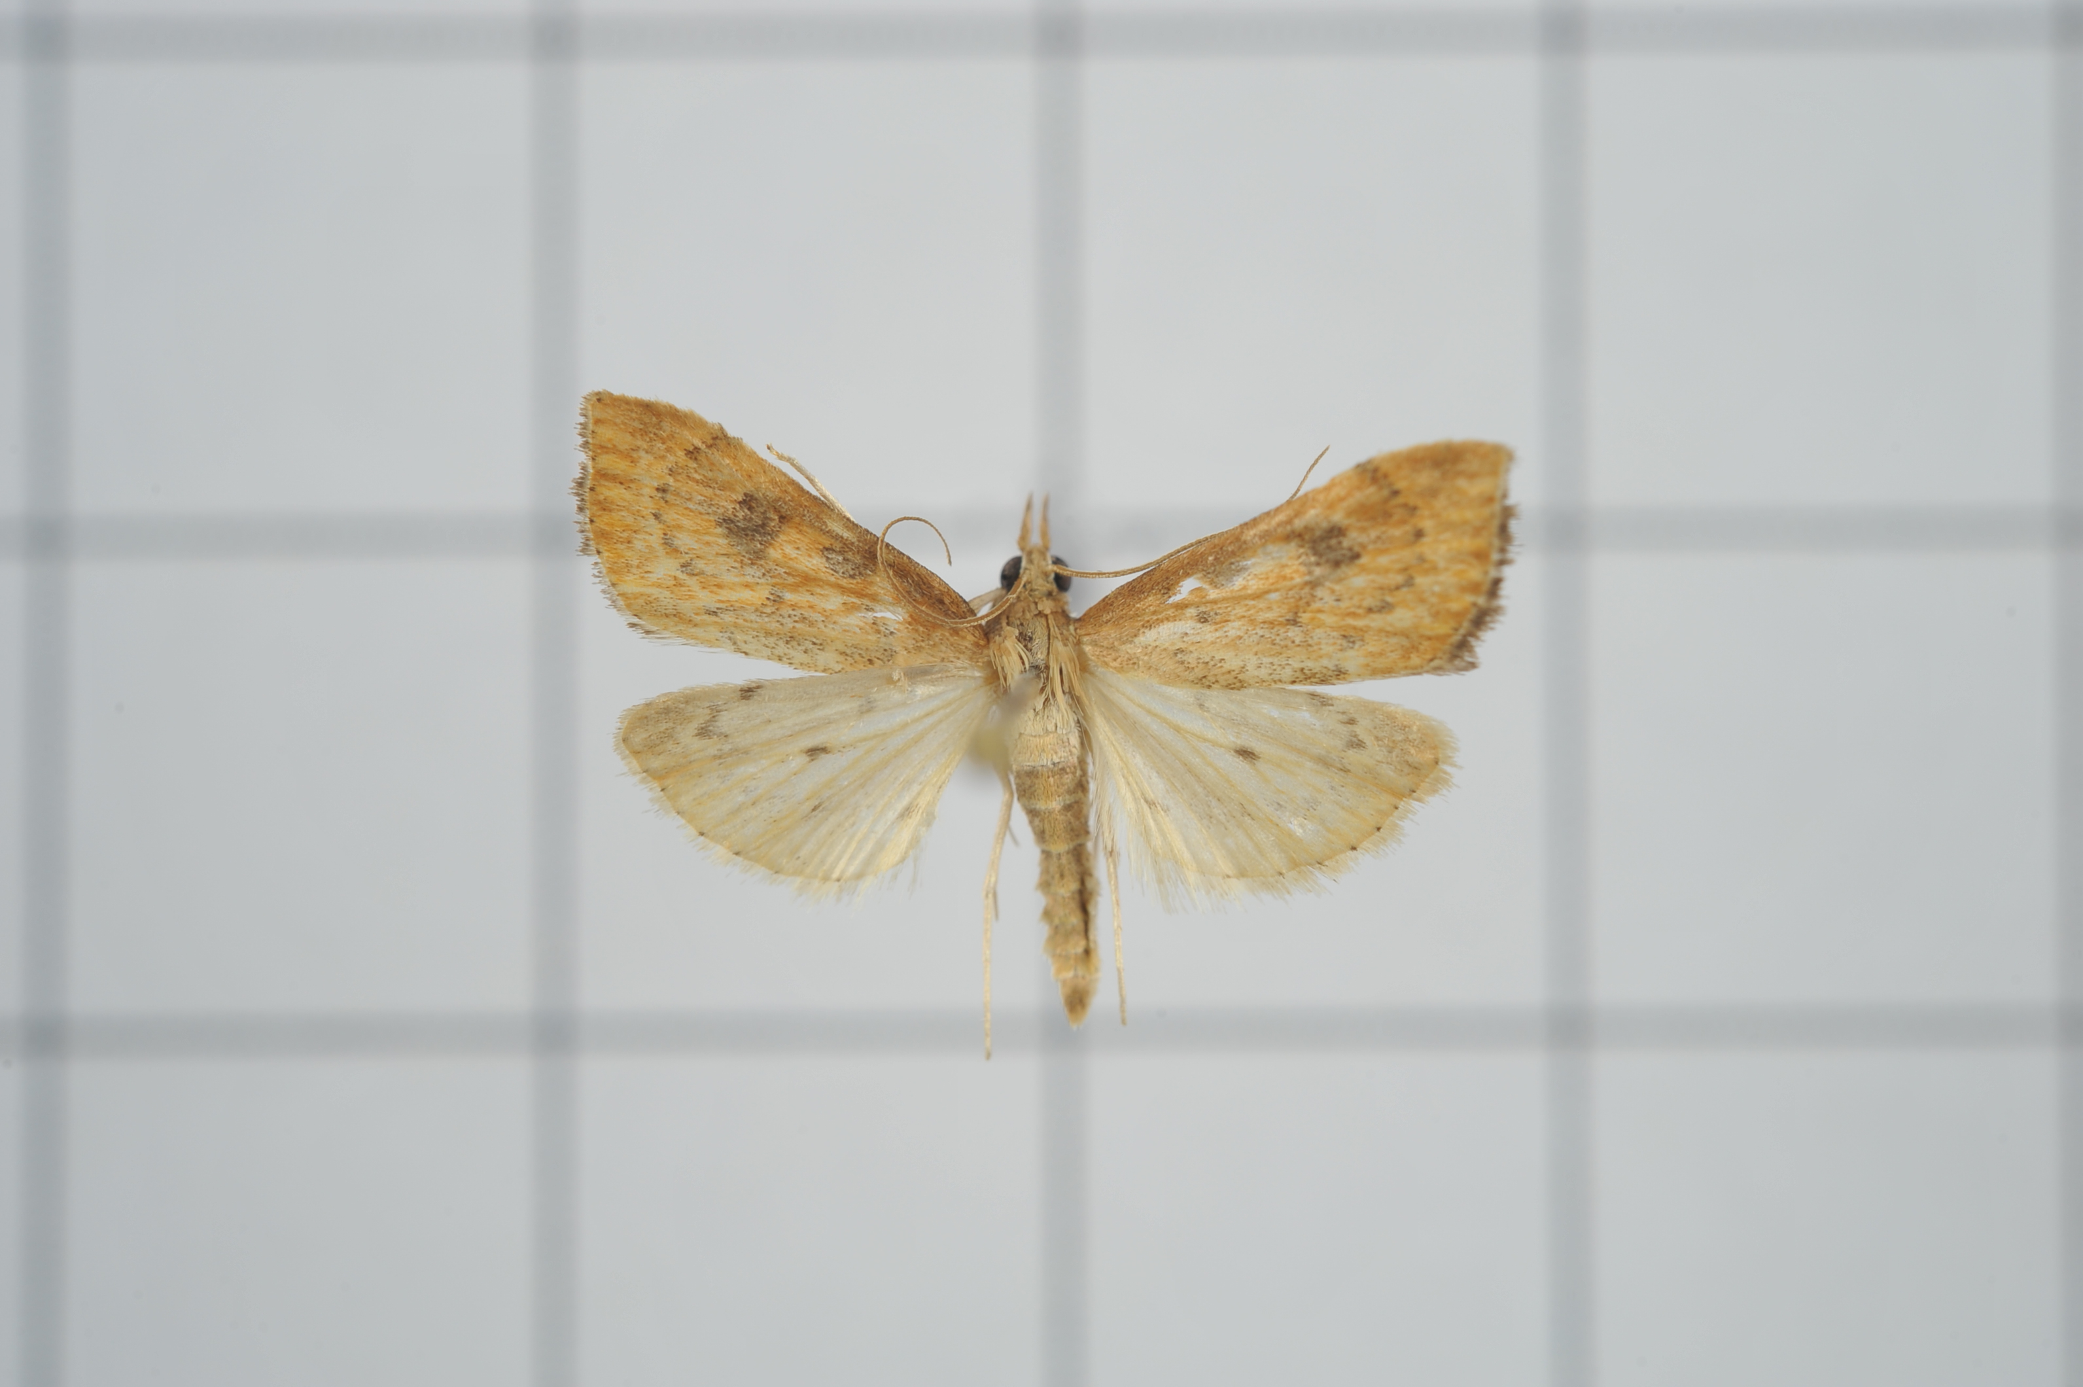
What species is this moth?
Udea testacea
